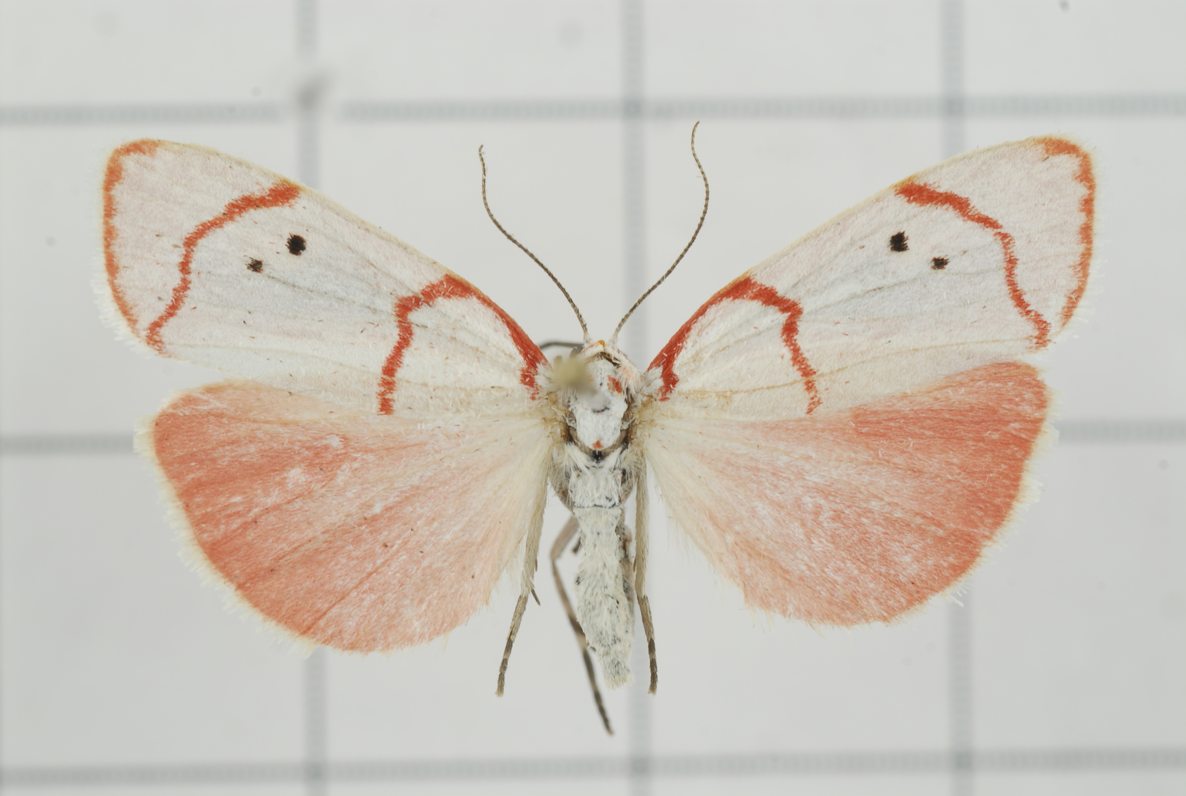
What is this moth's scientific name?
Cyana sanguinea
